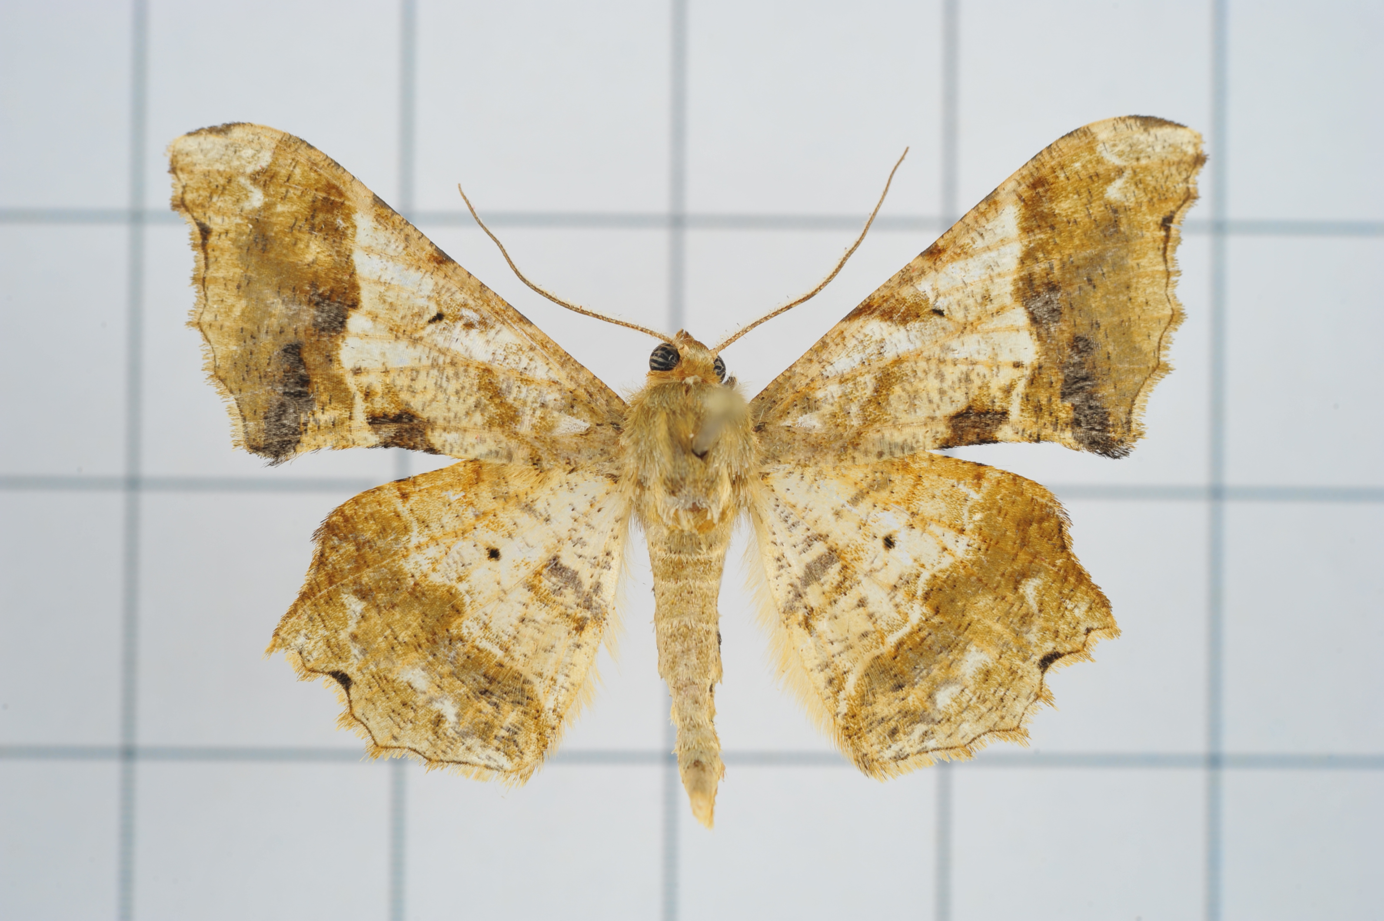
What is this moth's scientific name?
Krananda oliveomarginata
